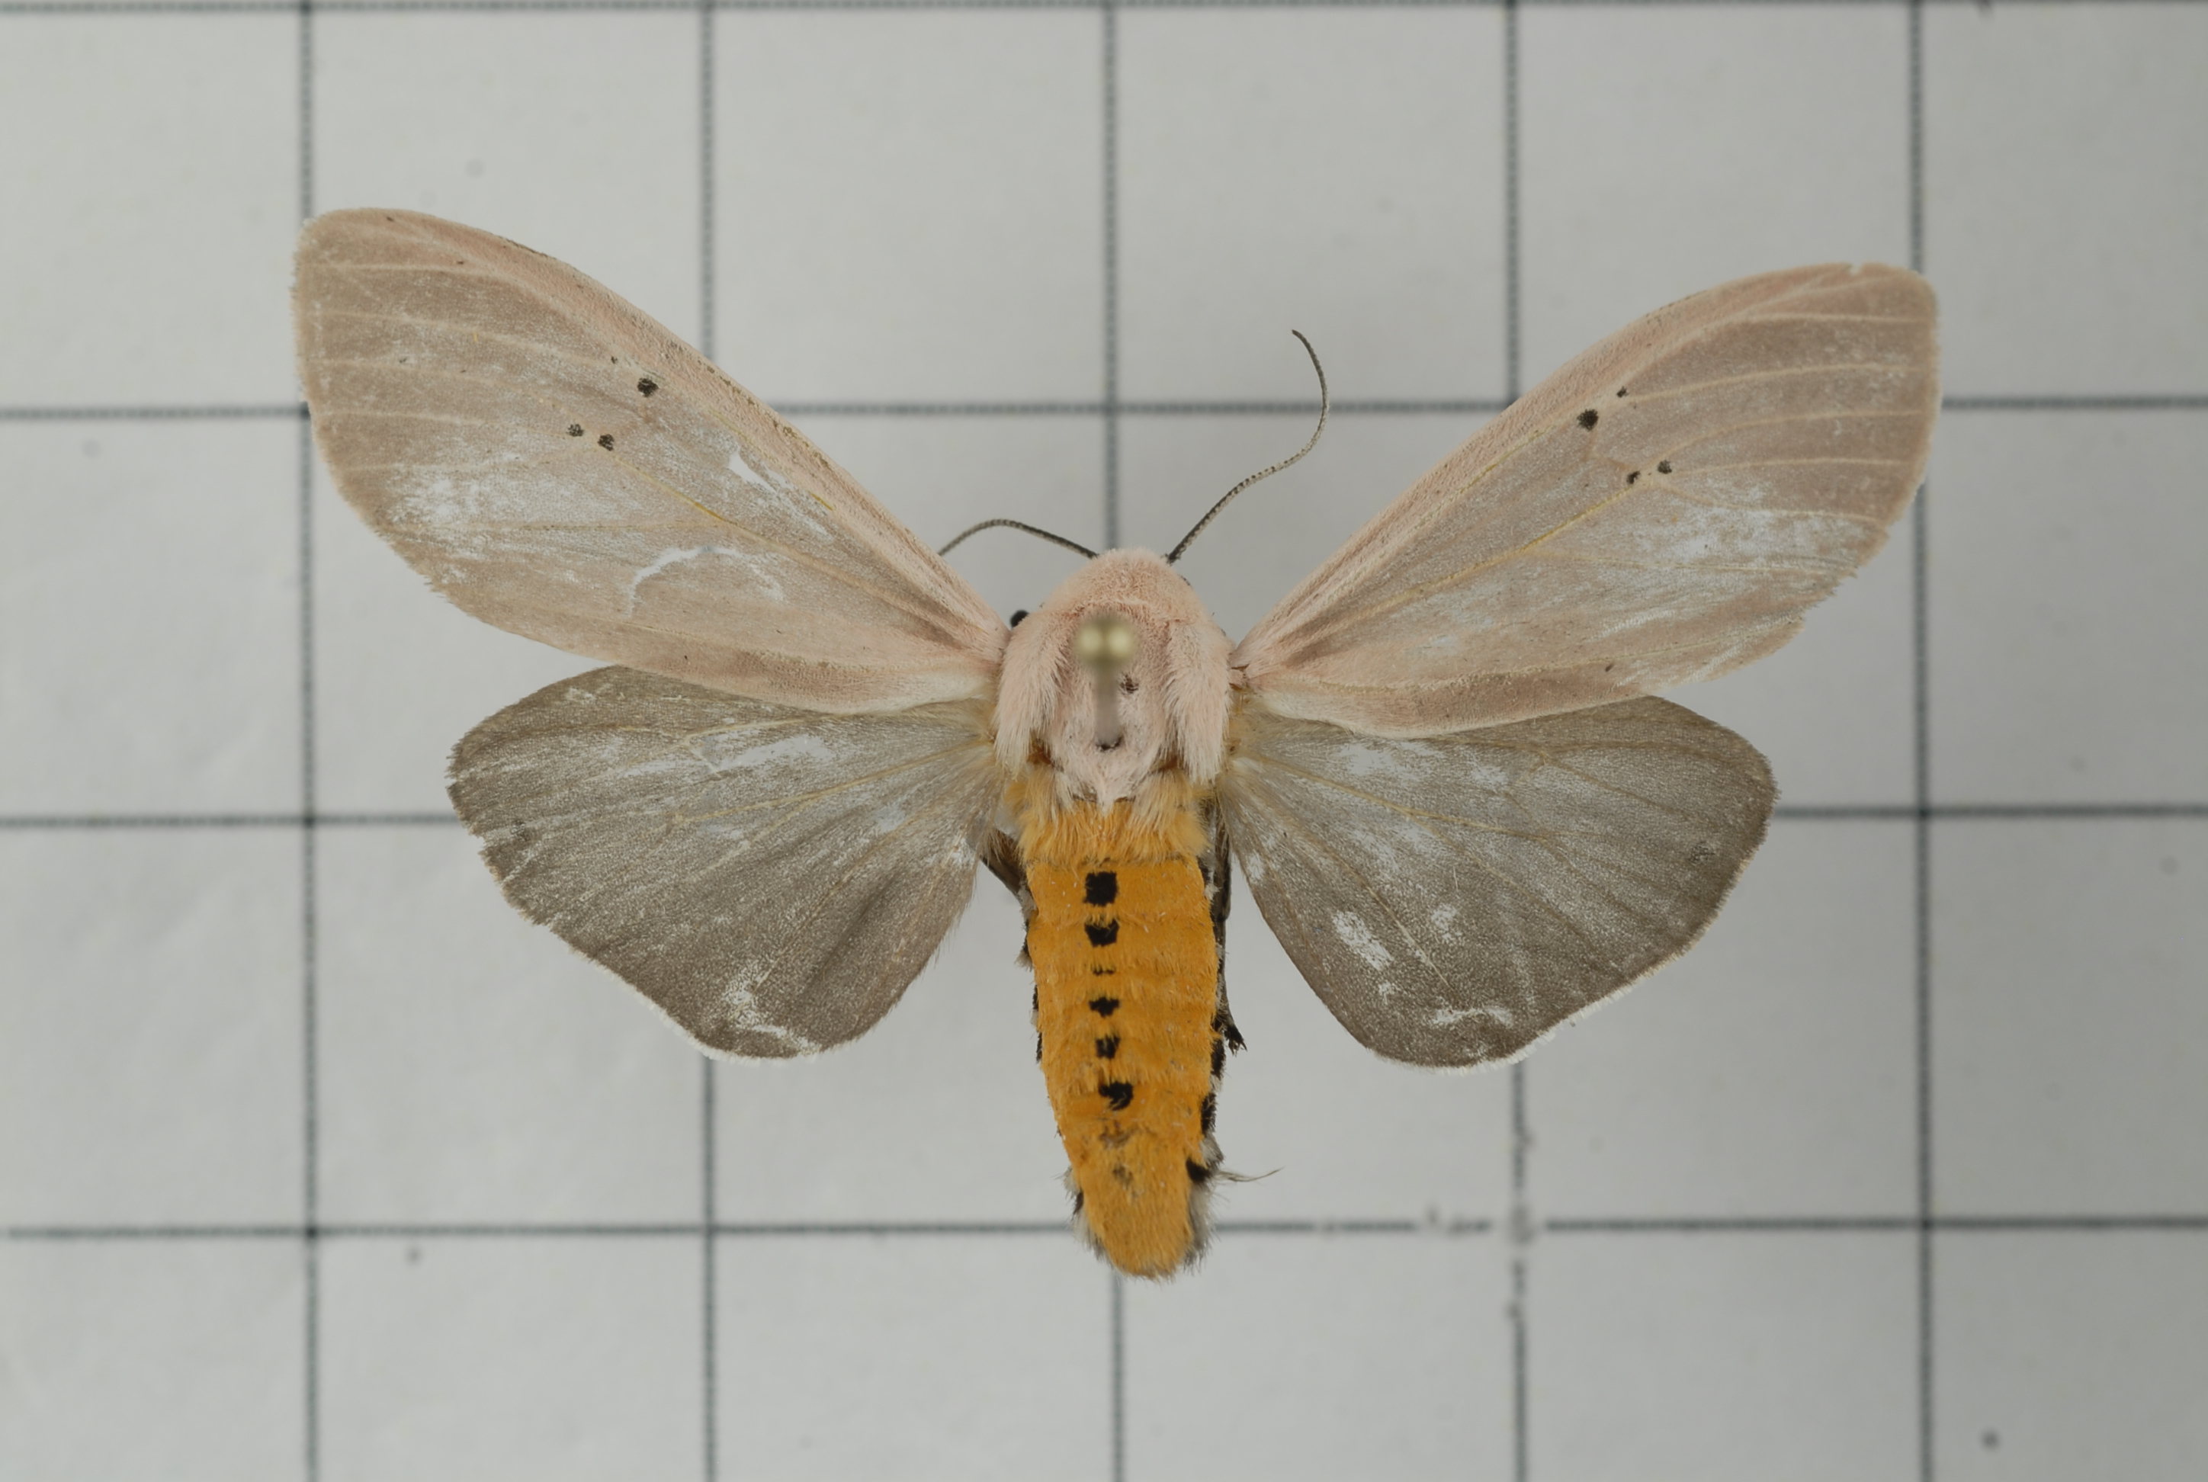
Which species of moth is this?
Creatonotos transiens koni
